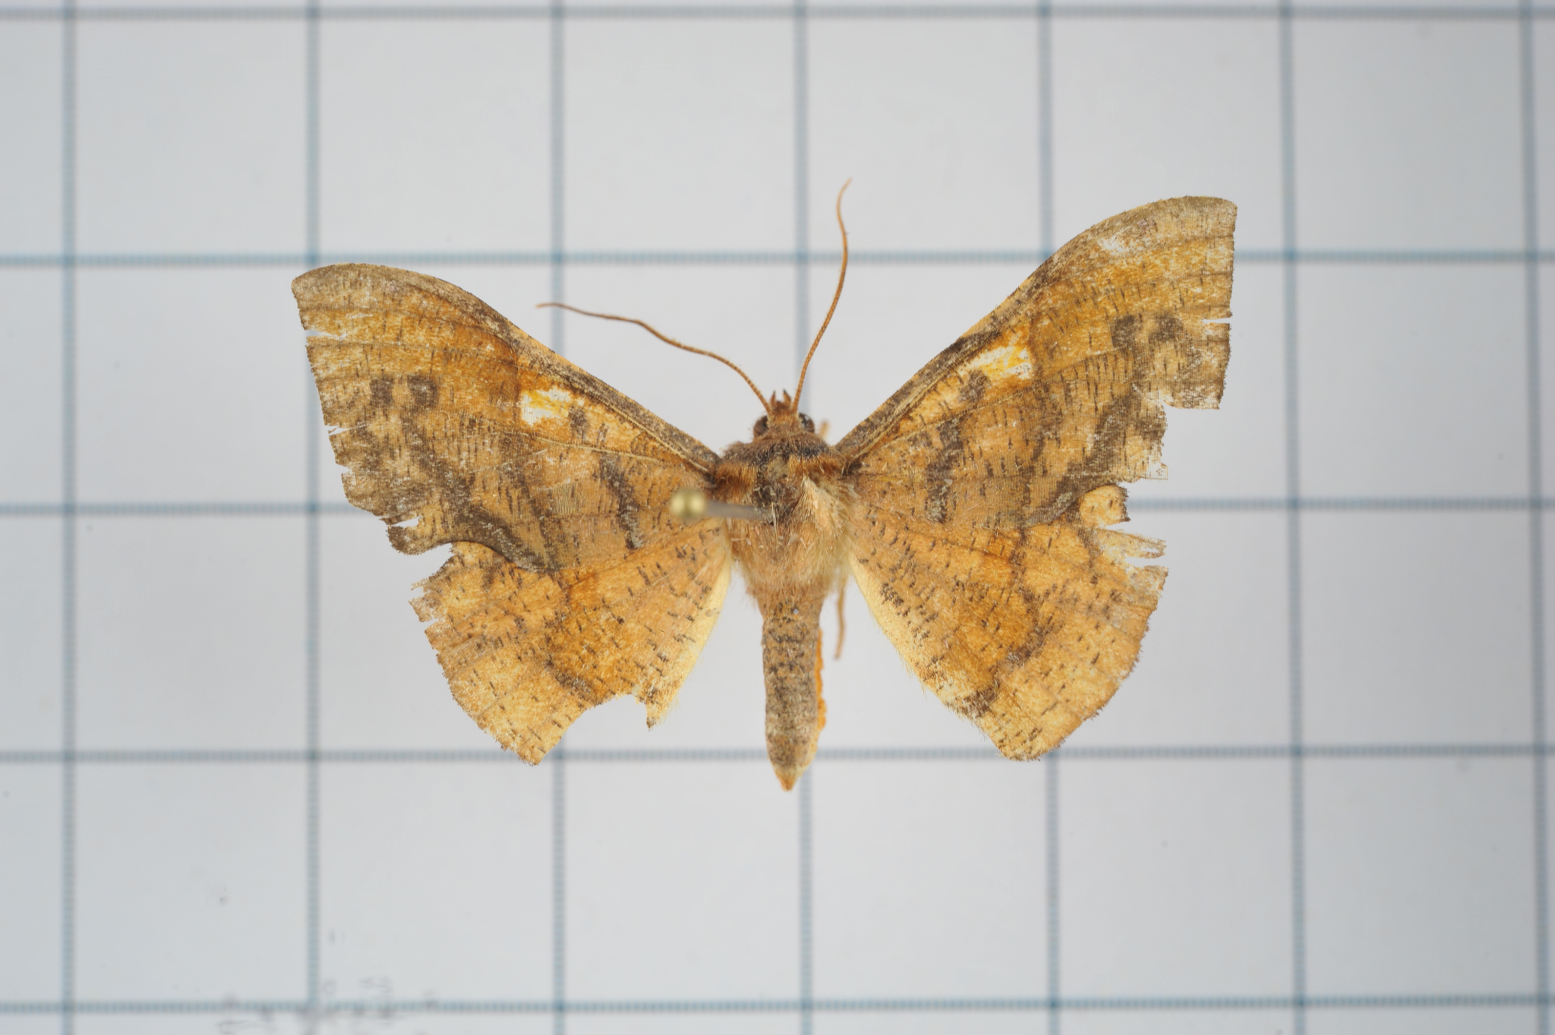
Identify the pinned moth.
Fascellina chromataria
